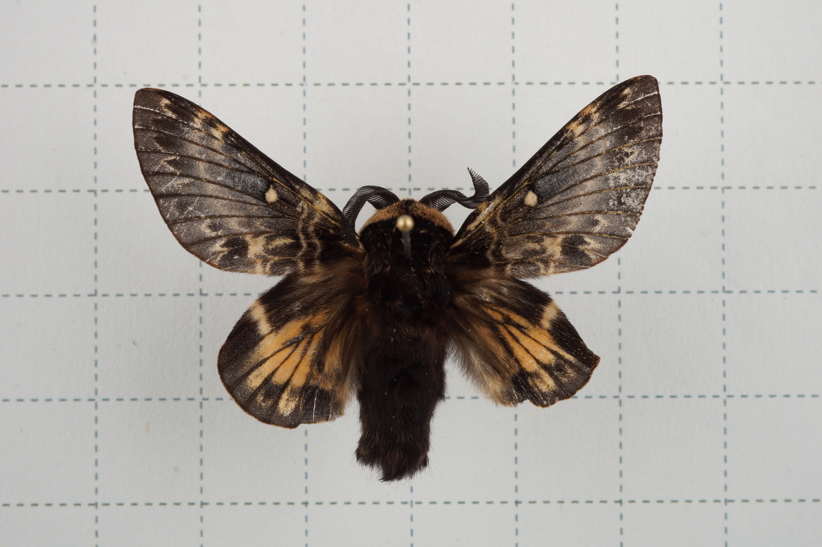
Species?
Pyrosis ni
